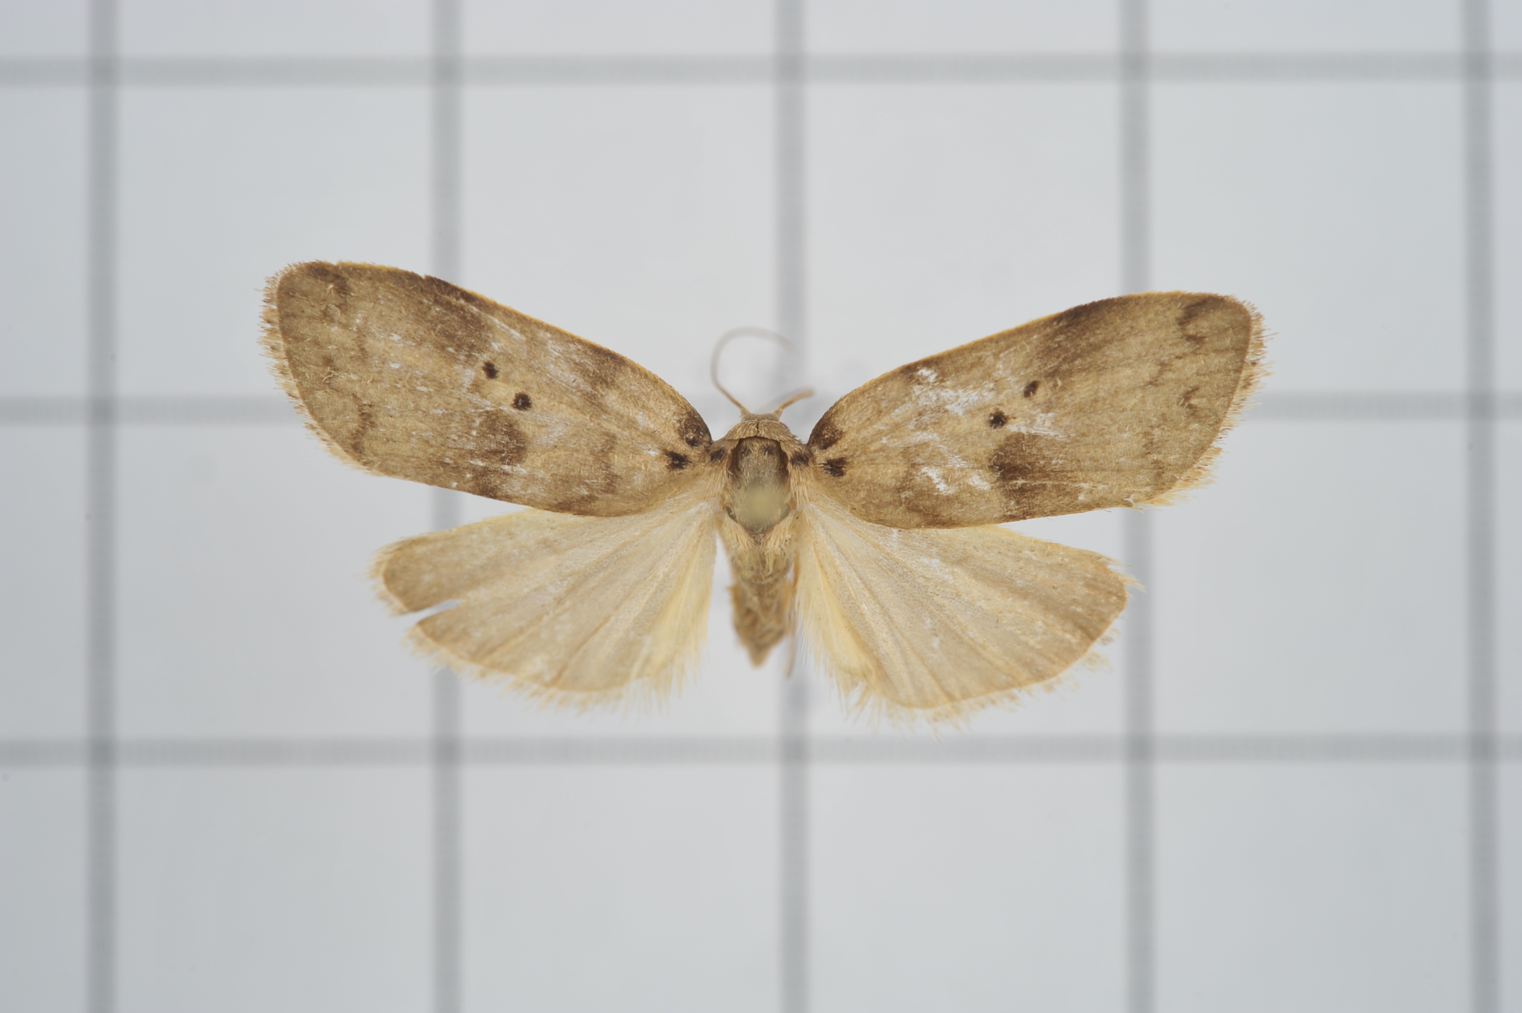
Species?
Eugoa cernyi
